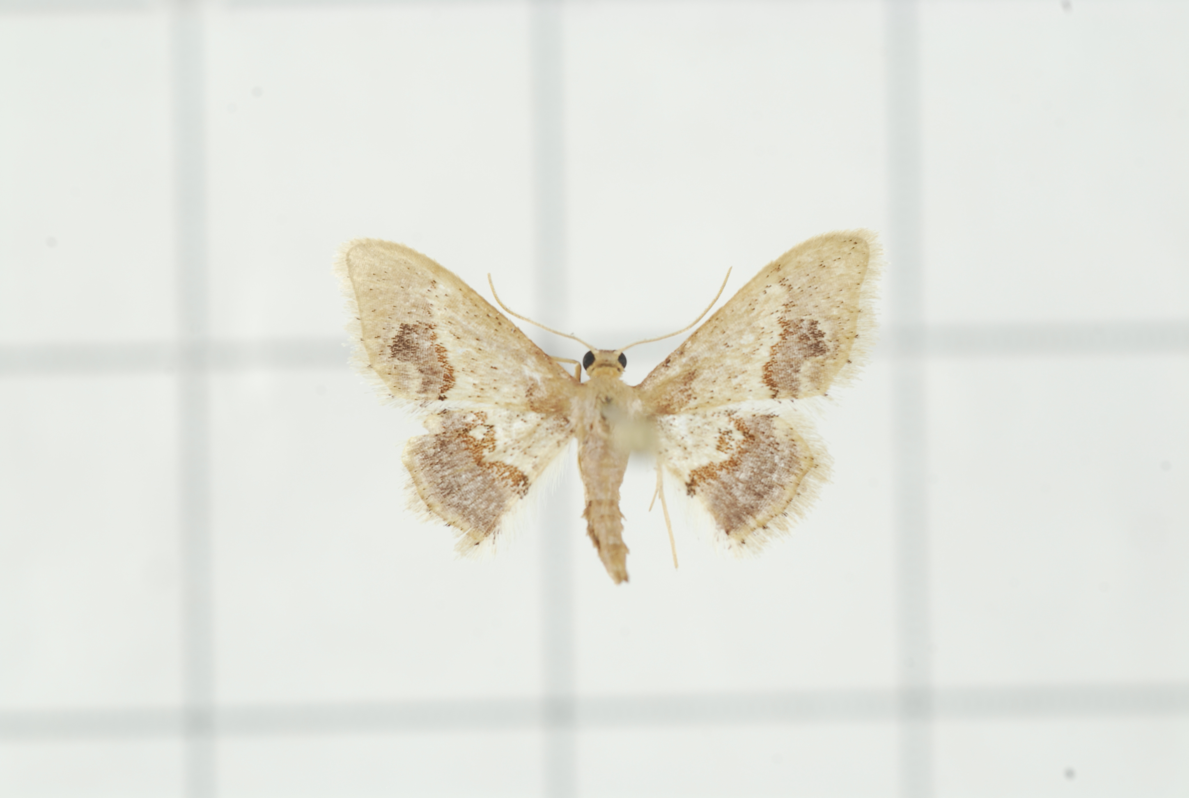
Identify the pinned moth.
Idaea egenaria
